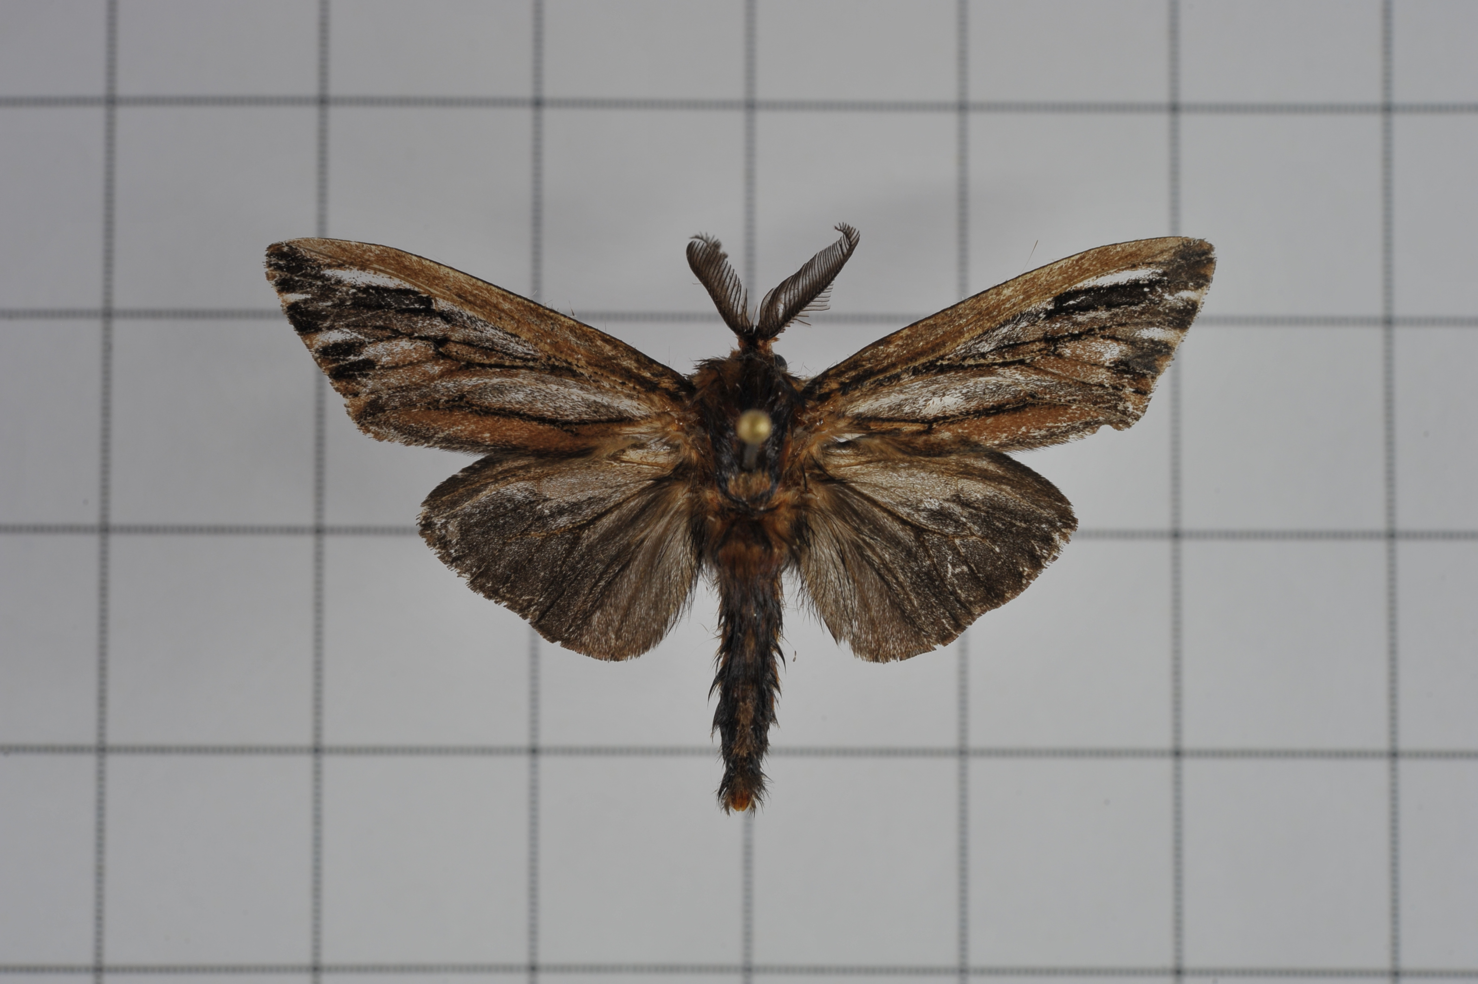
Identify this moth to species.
Eumeta variegata
